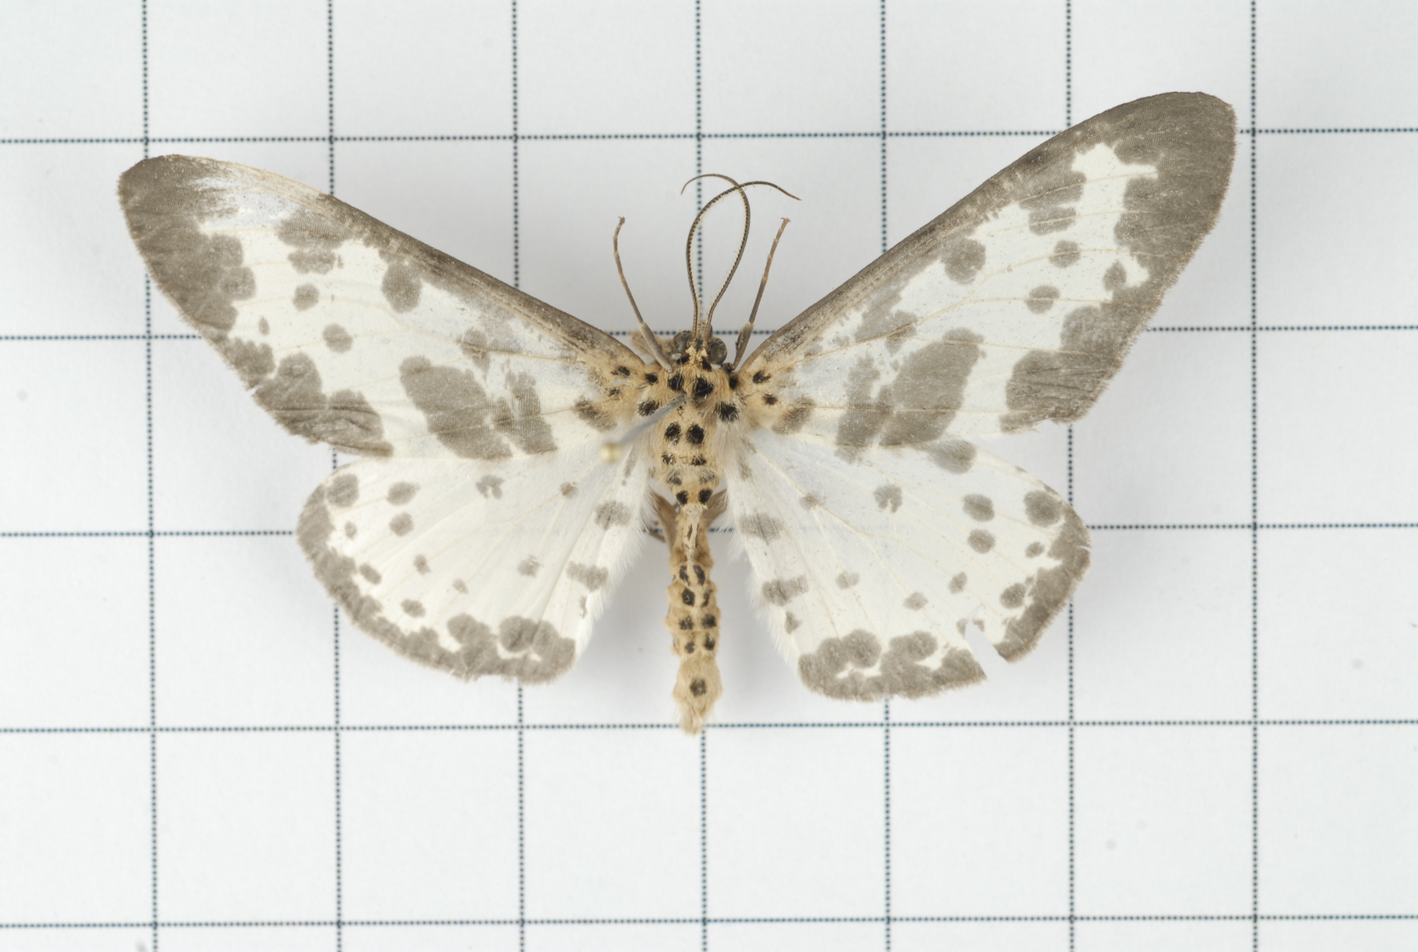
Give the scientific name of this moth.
Percnia longitermen
